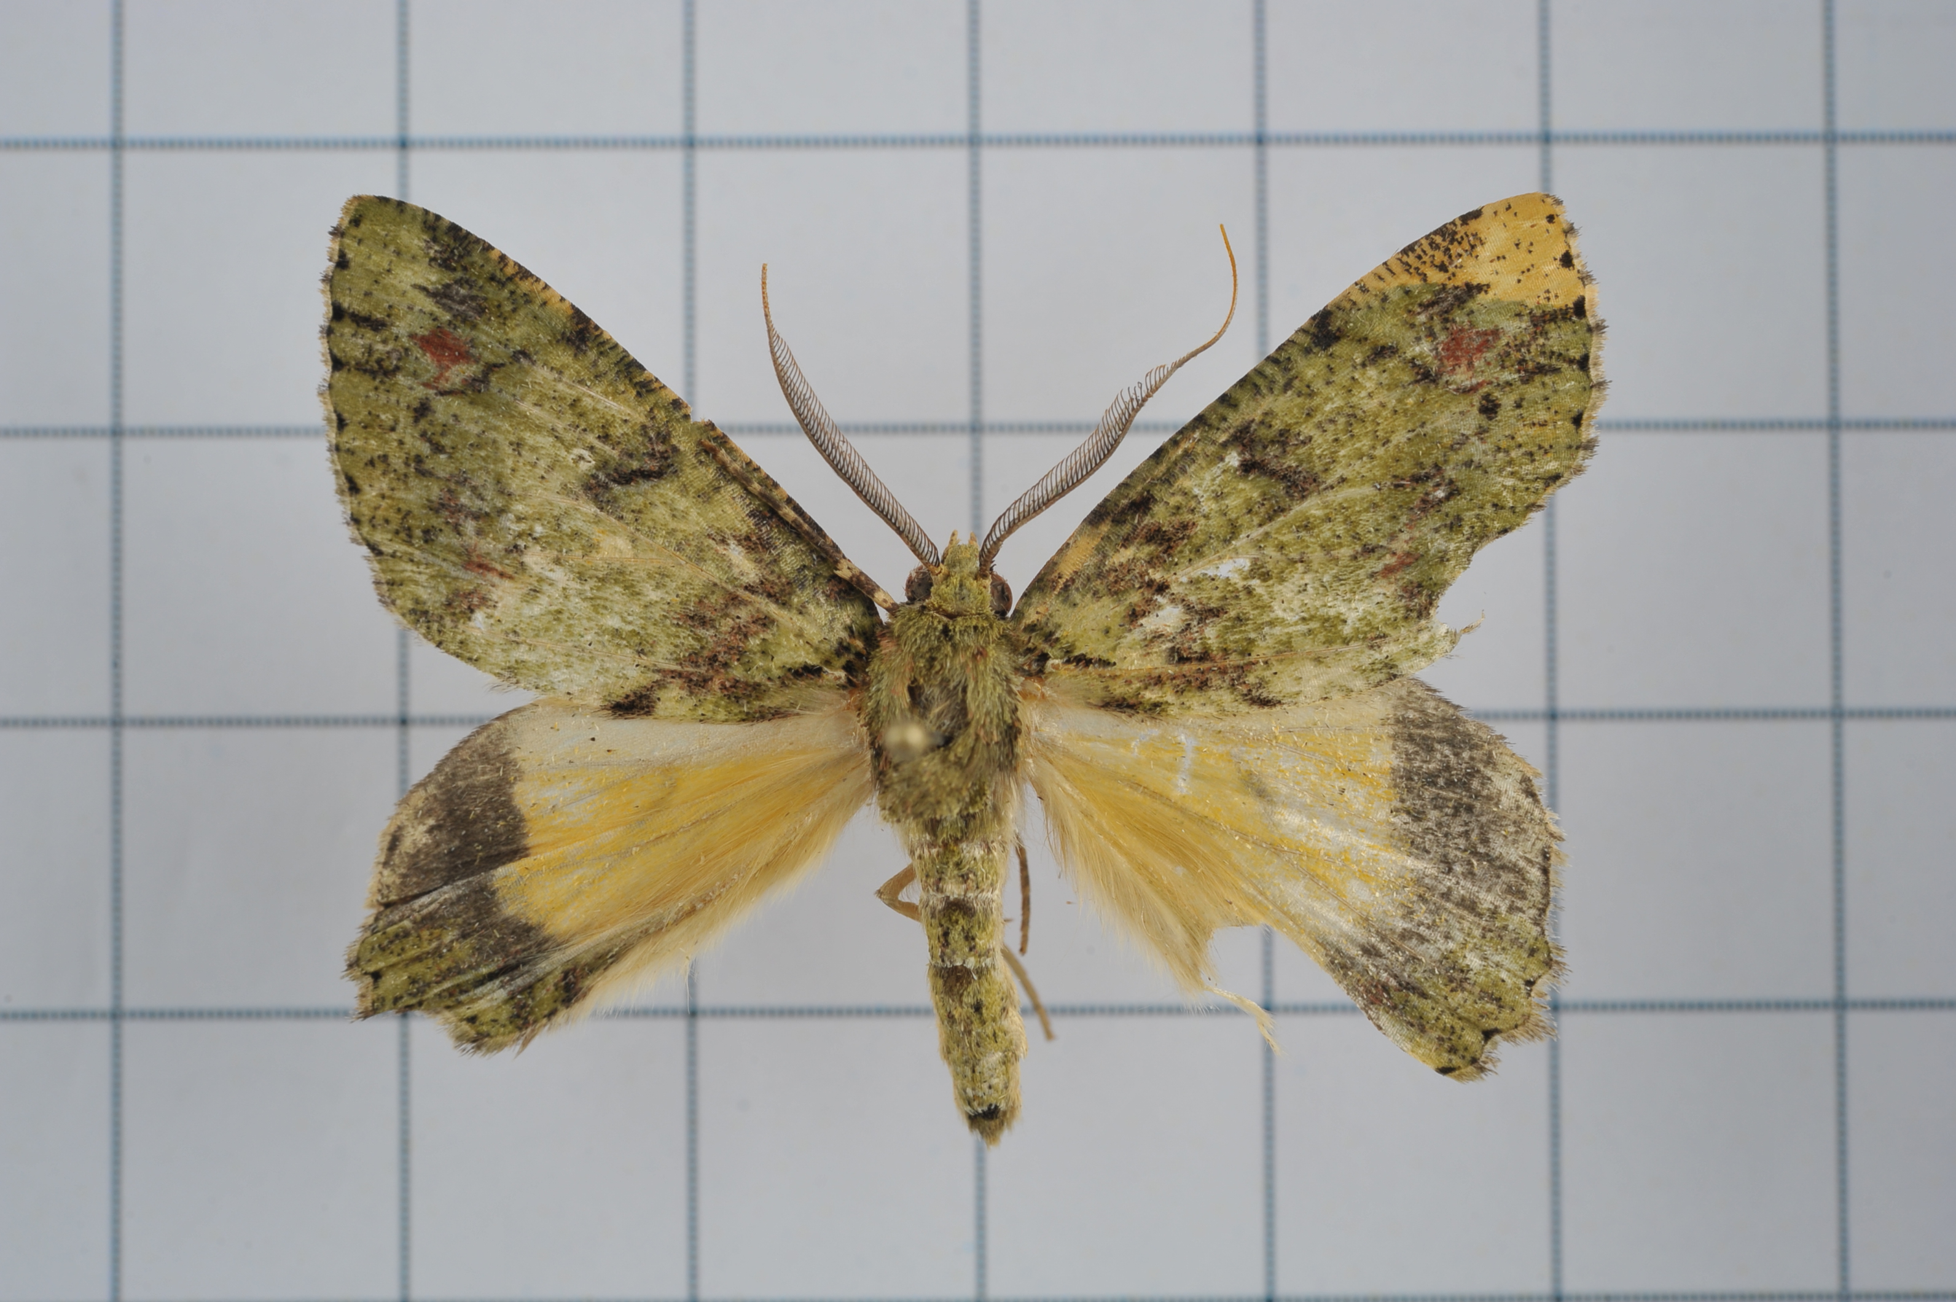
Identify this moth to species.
Dindica polyphaenaria
